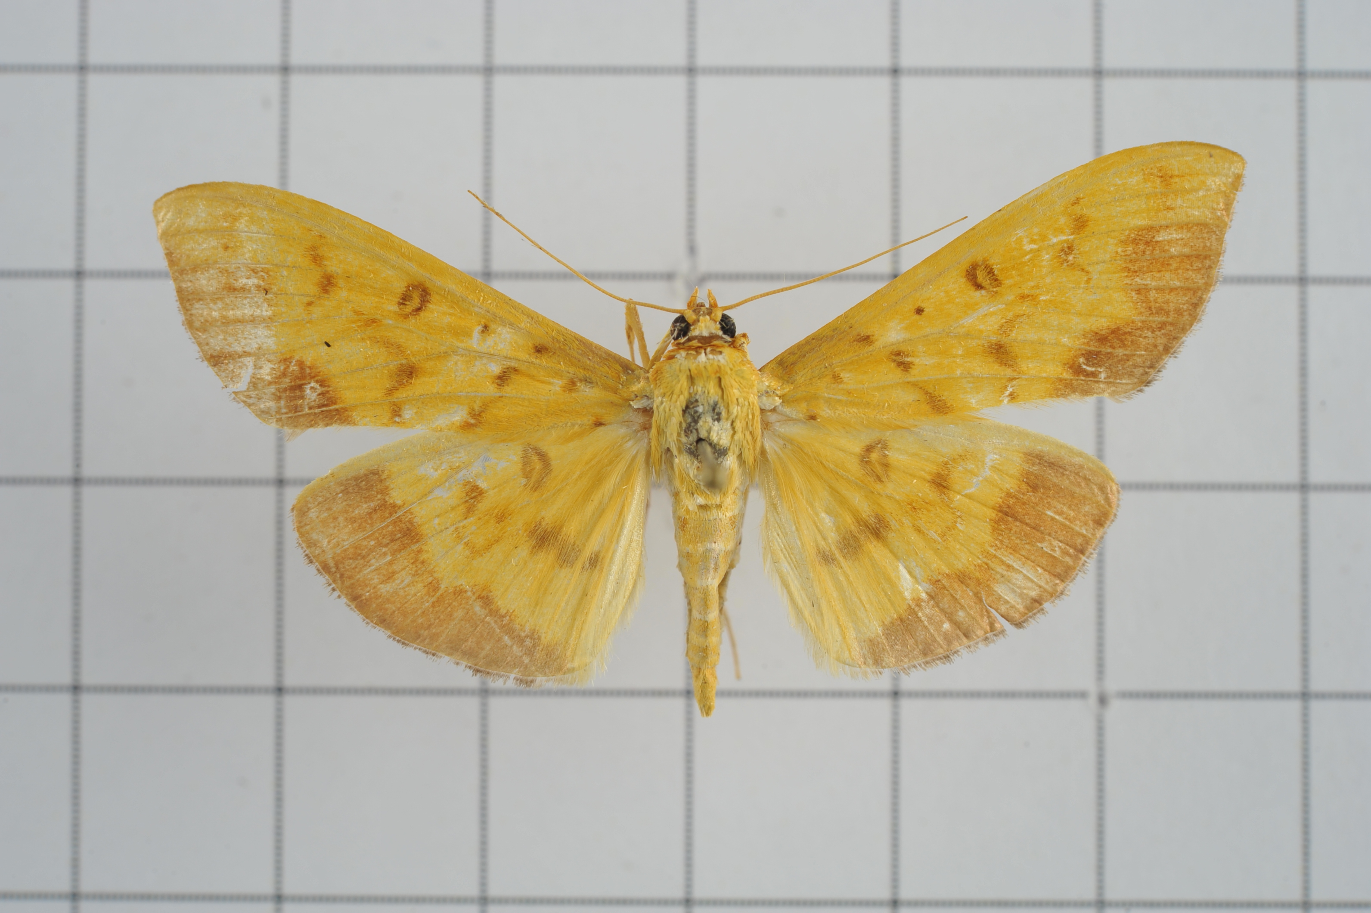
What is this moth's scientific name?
Botyodes asialis
